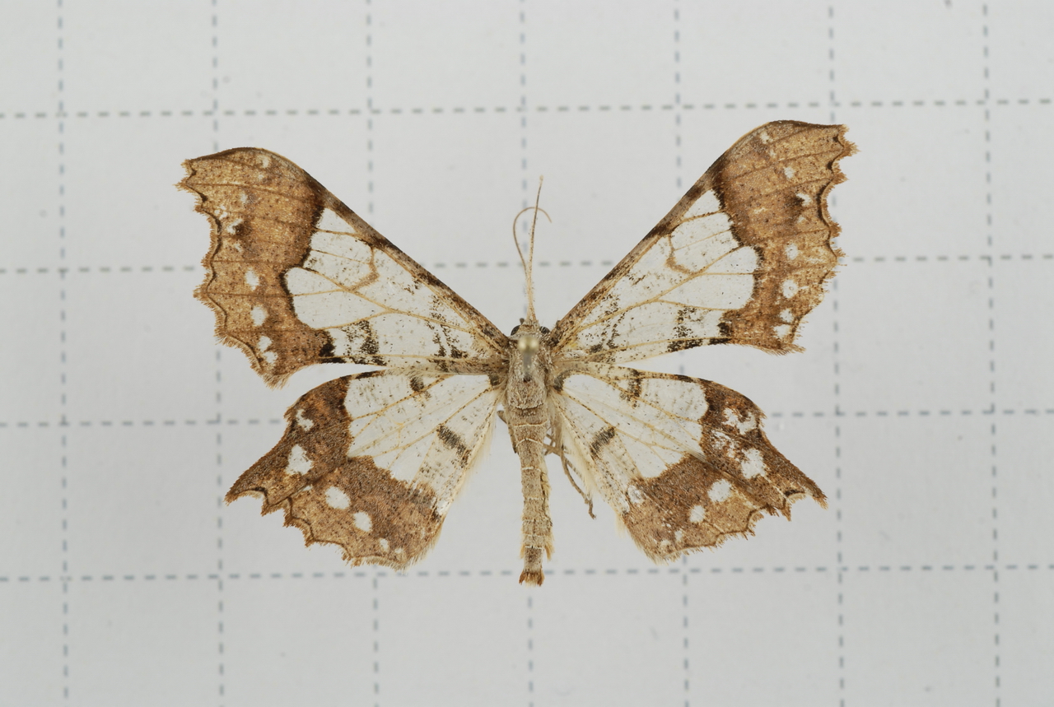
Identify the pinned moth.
Krananda semihyalina
